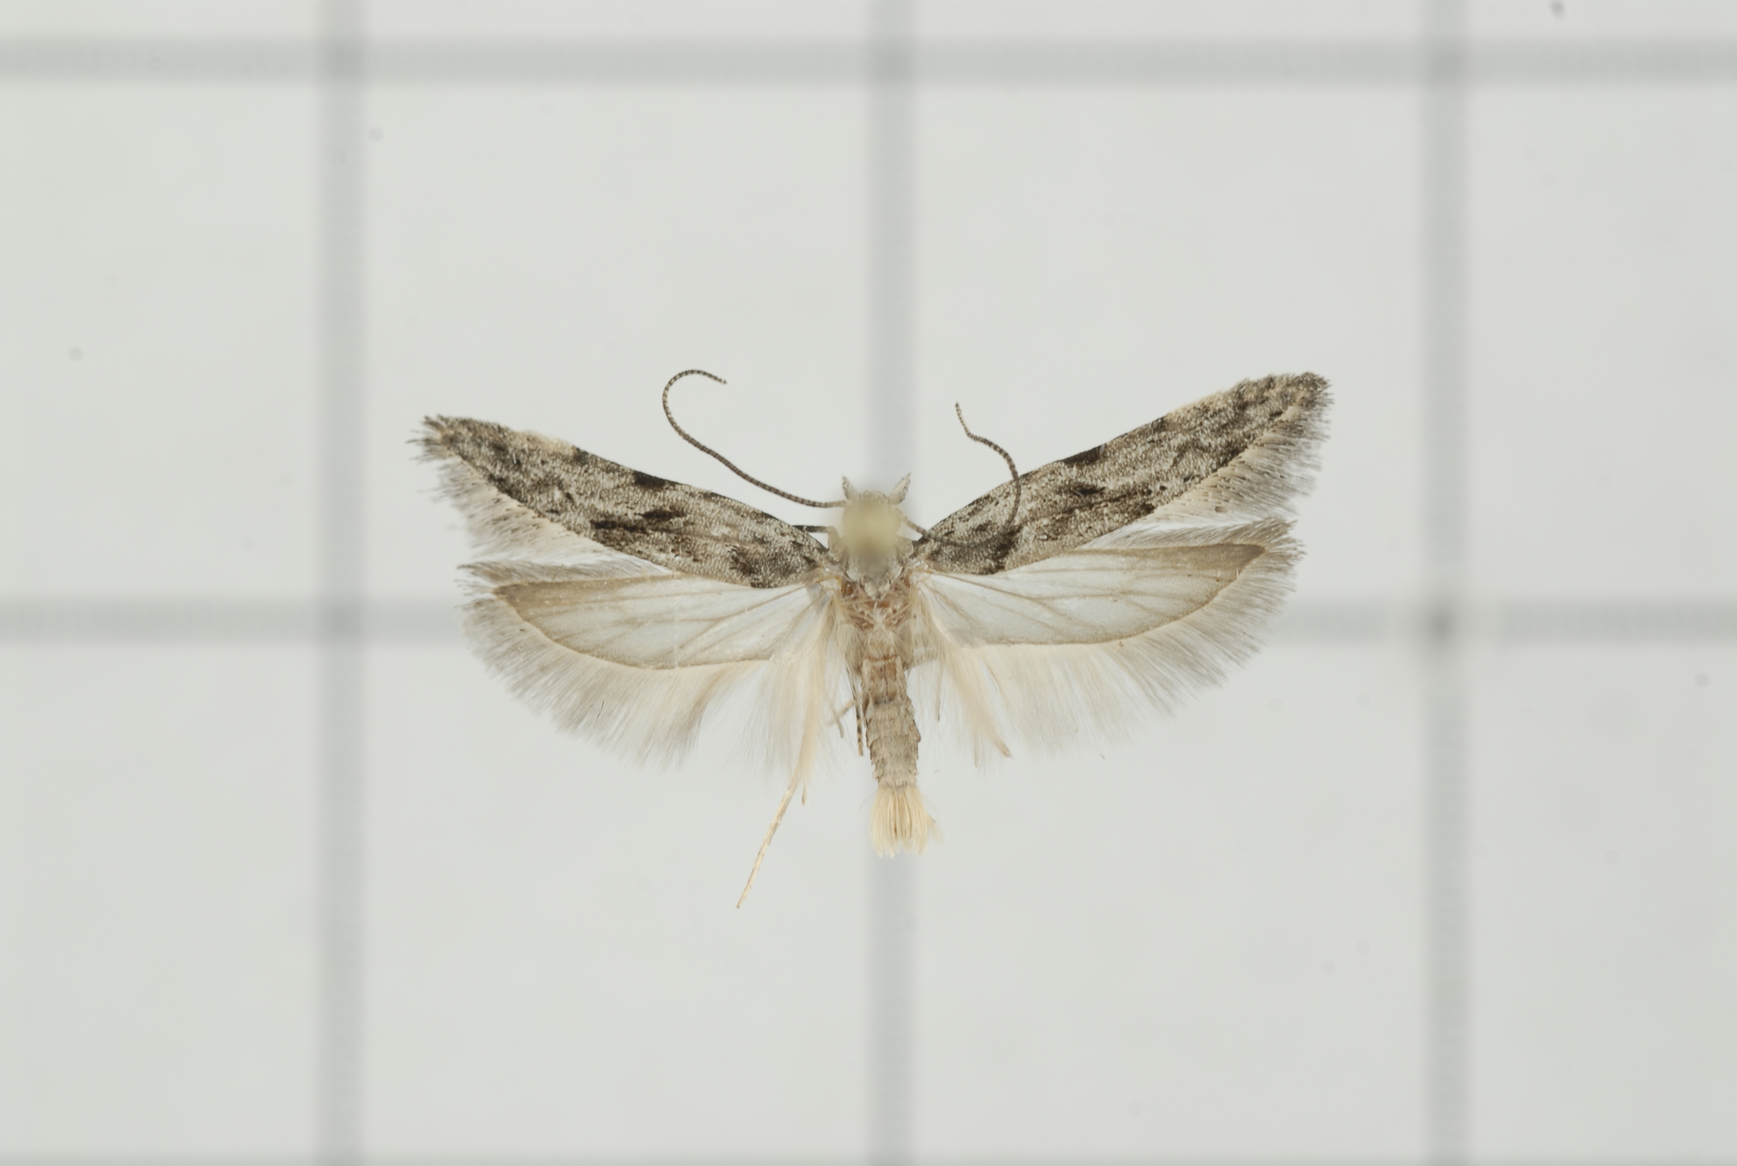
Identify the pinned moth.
Homoshelas leptopalta
